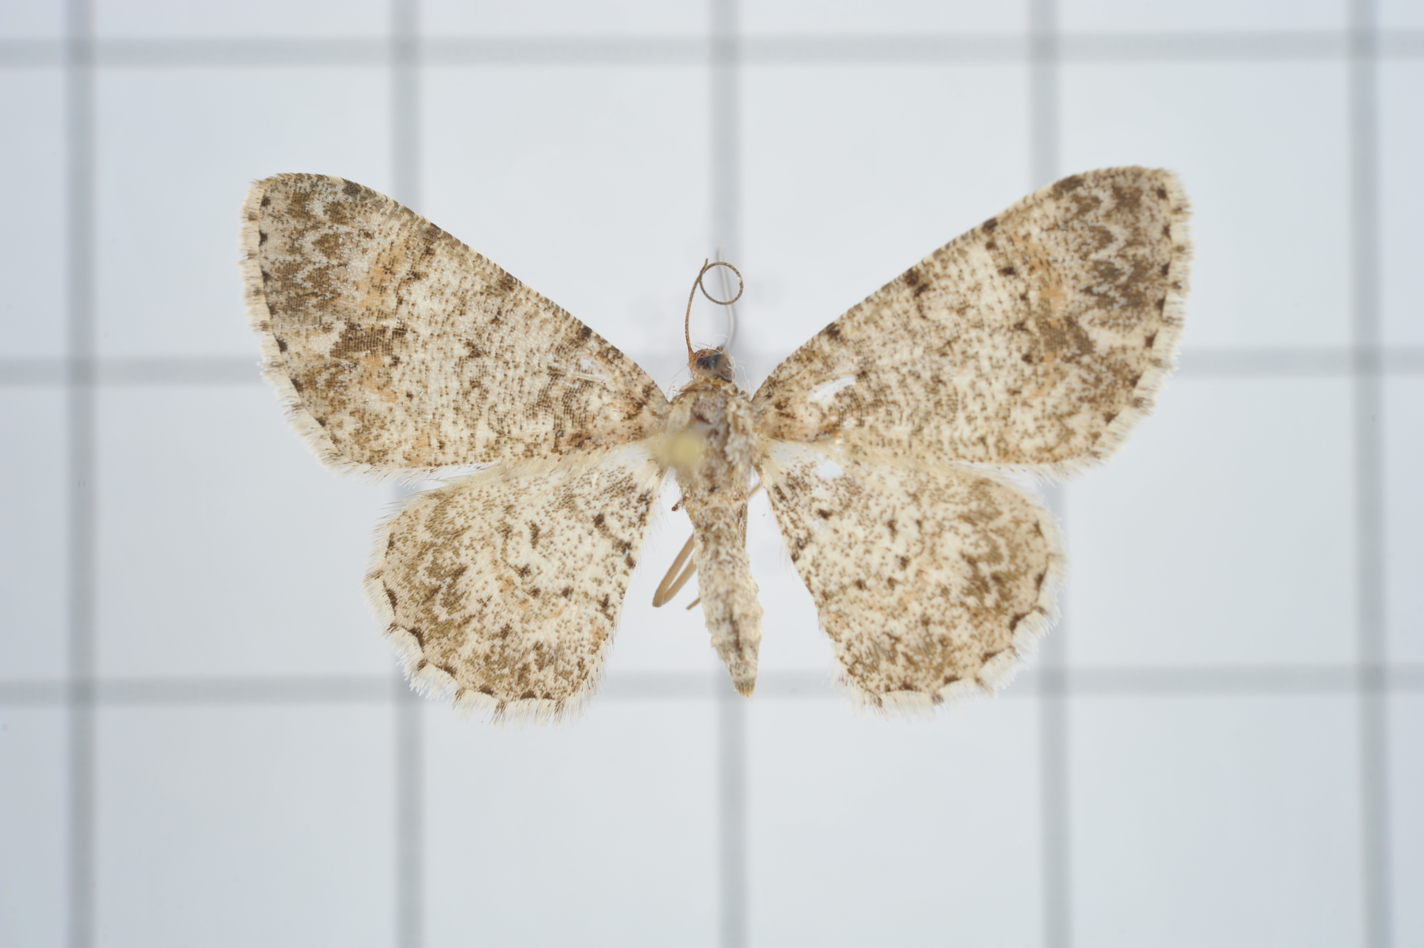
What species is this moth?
Myrioblephara simplaria simplaria
